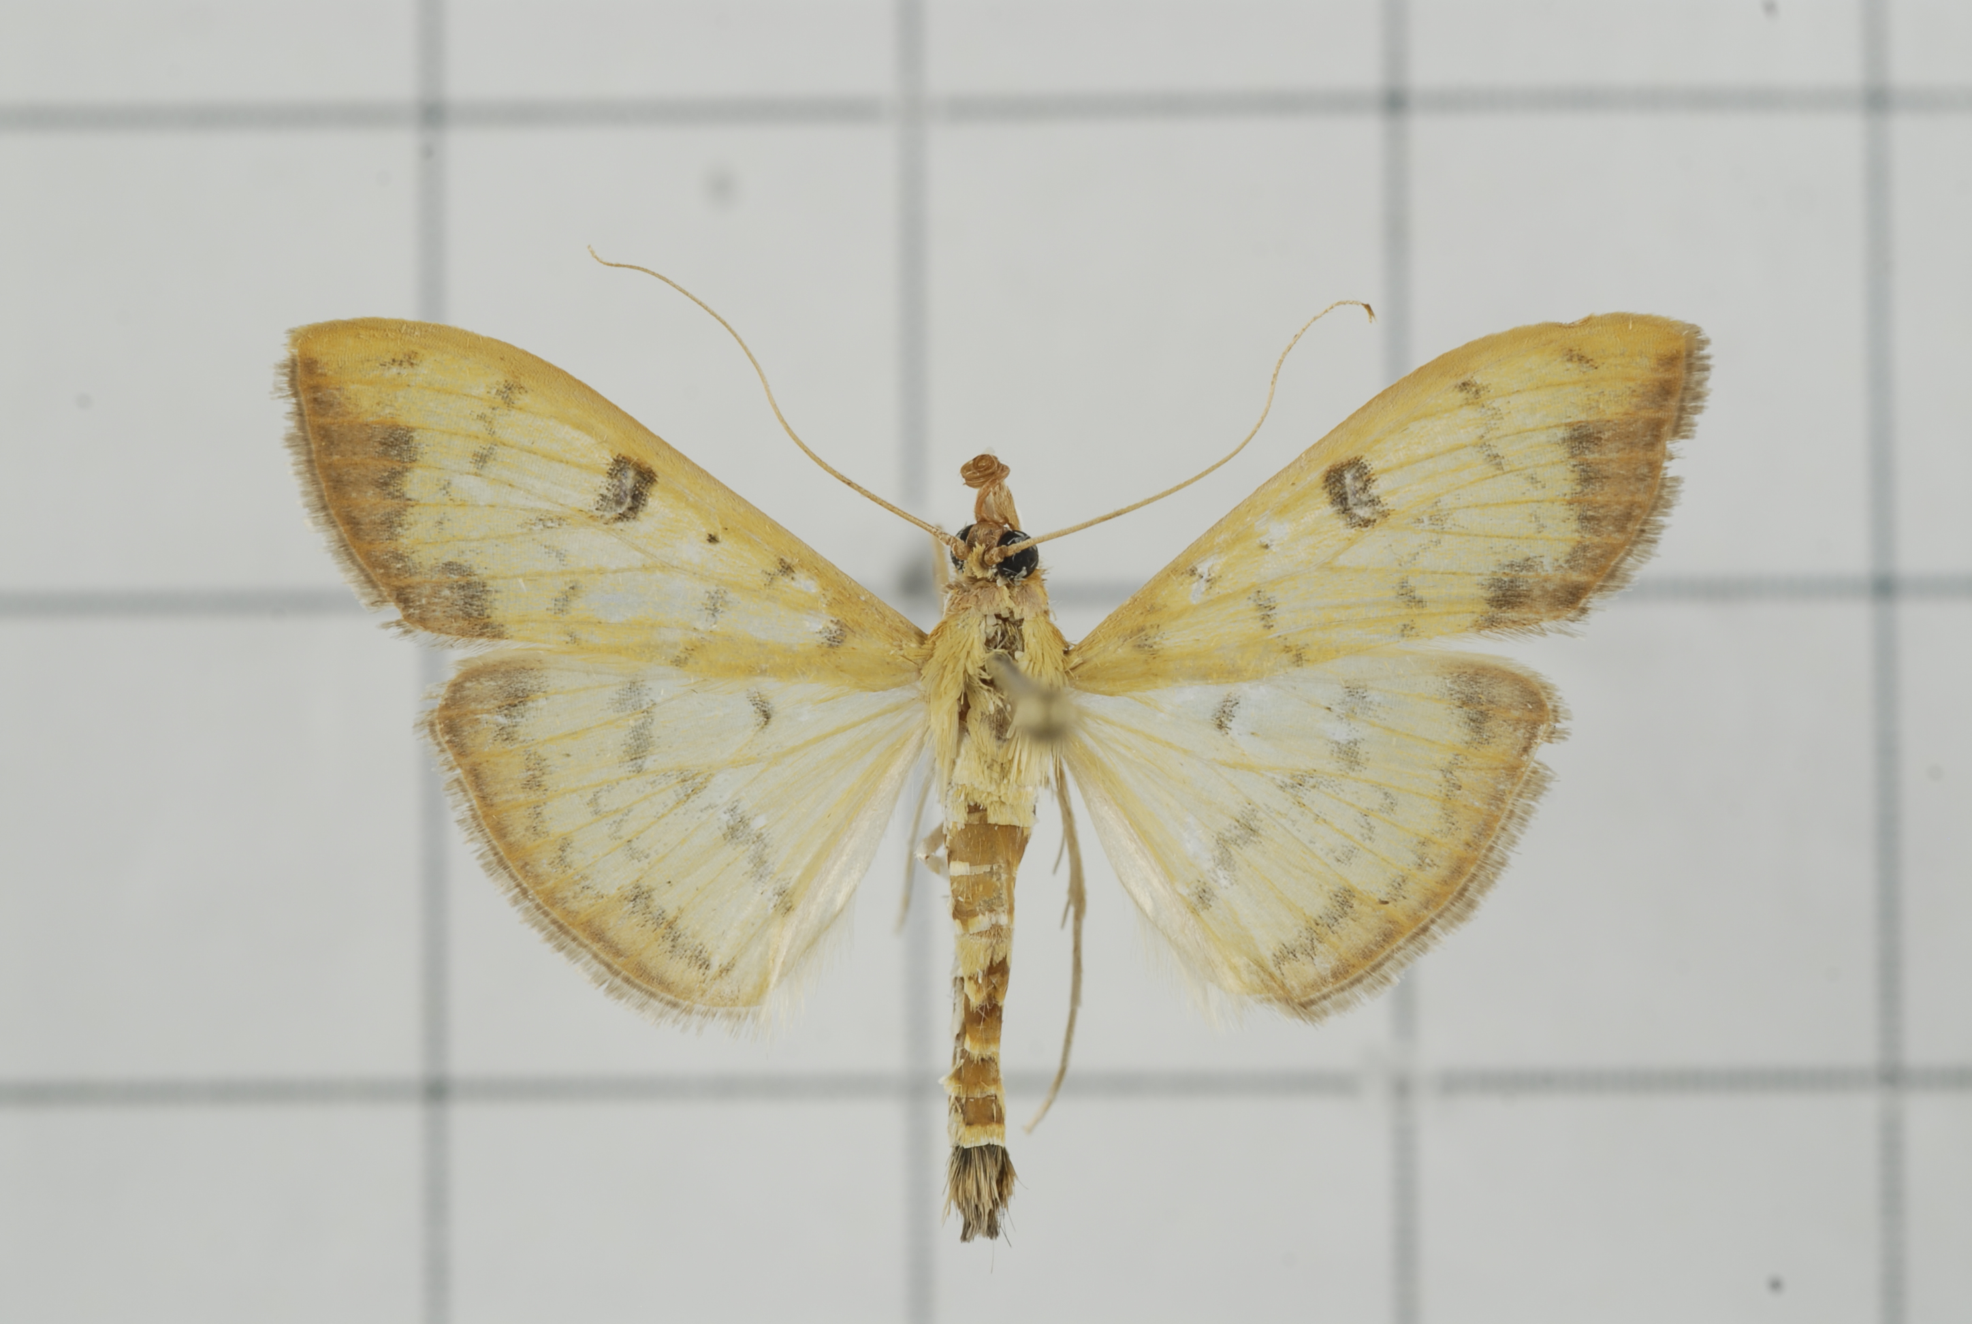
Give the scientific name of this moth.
Botyodes diniasalis
